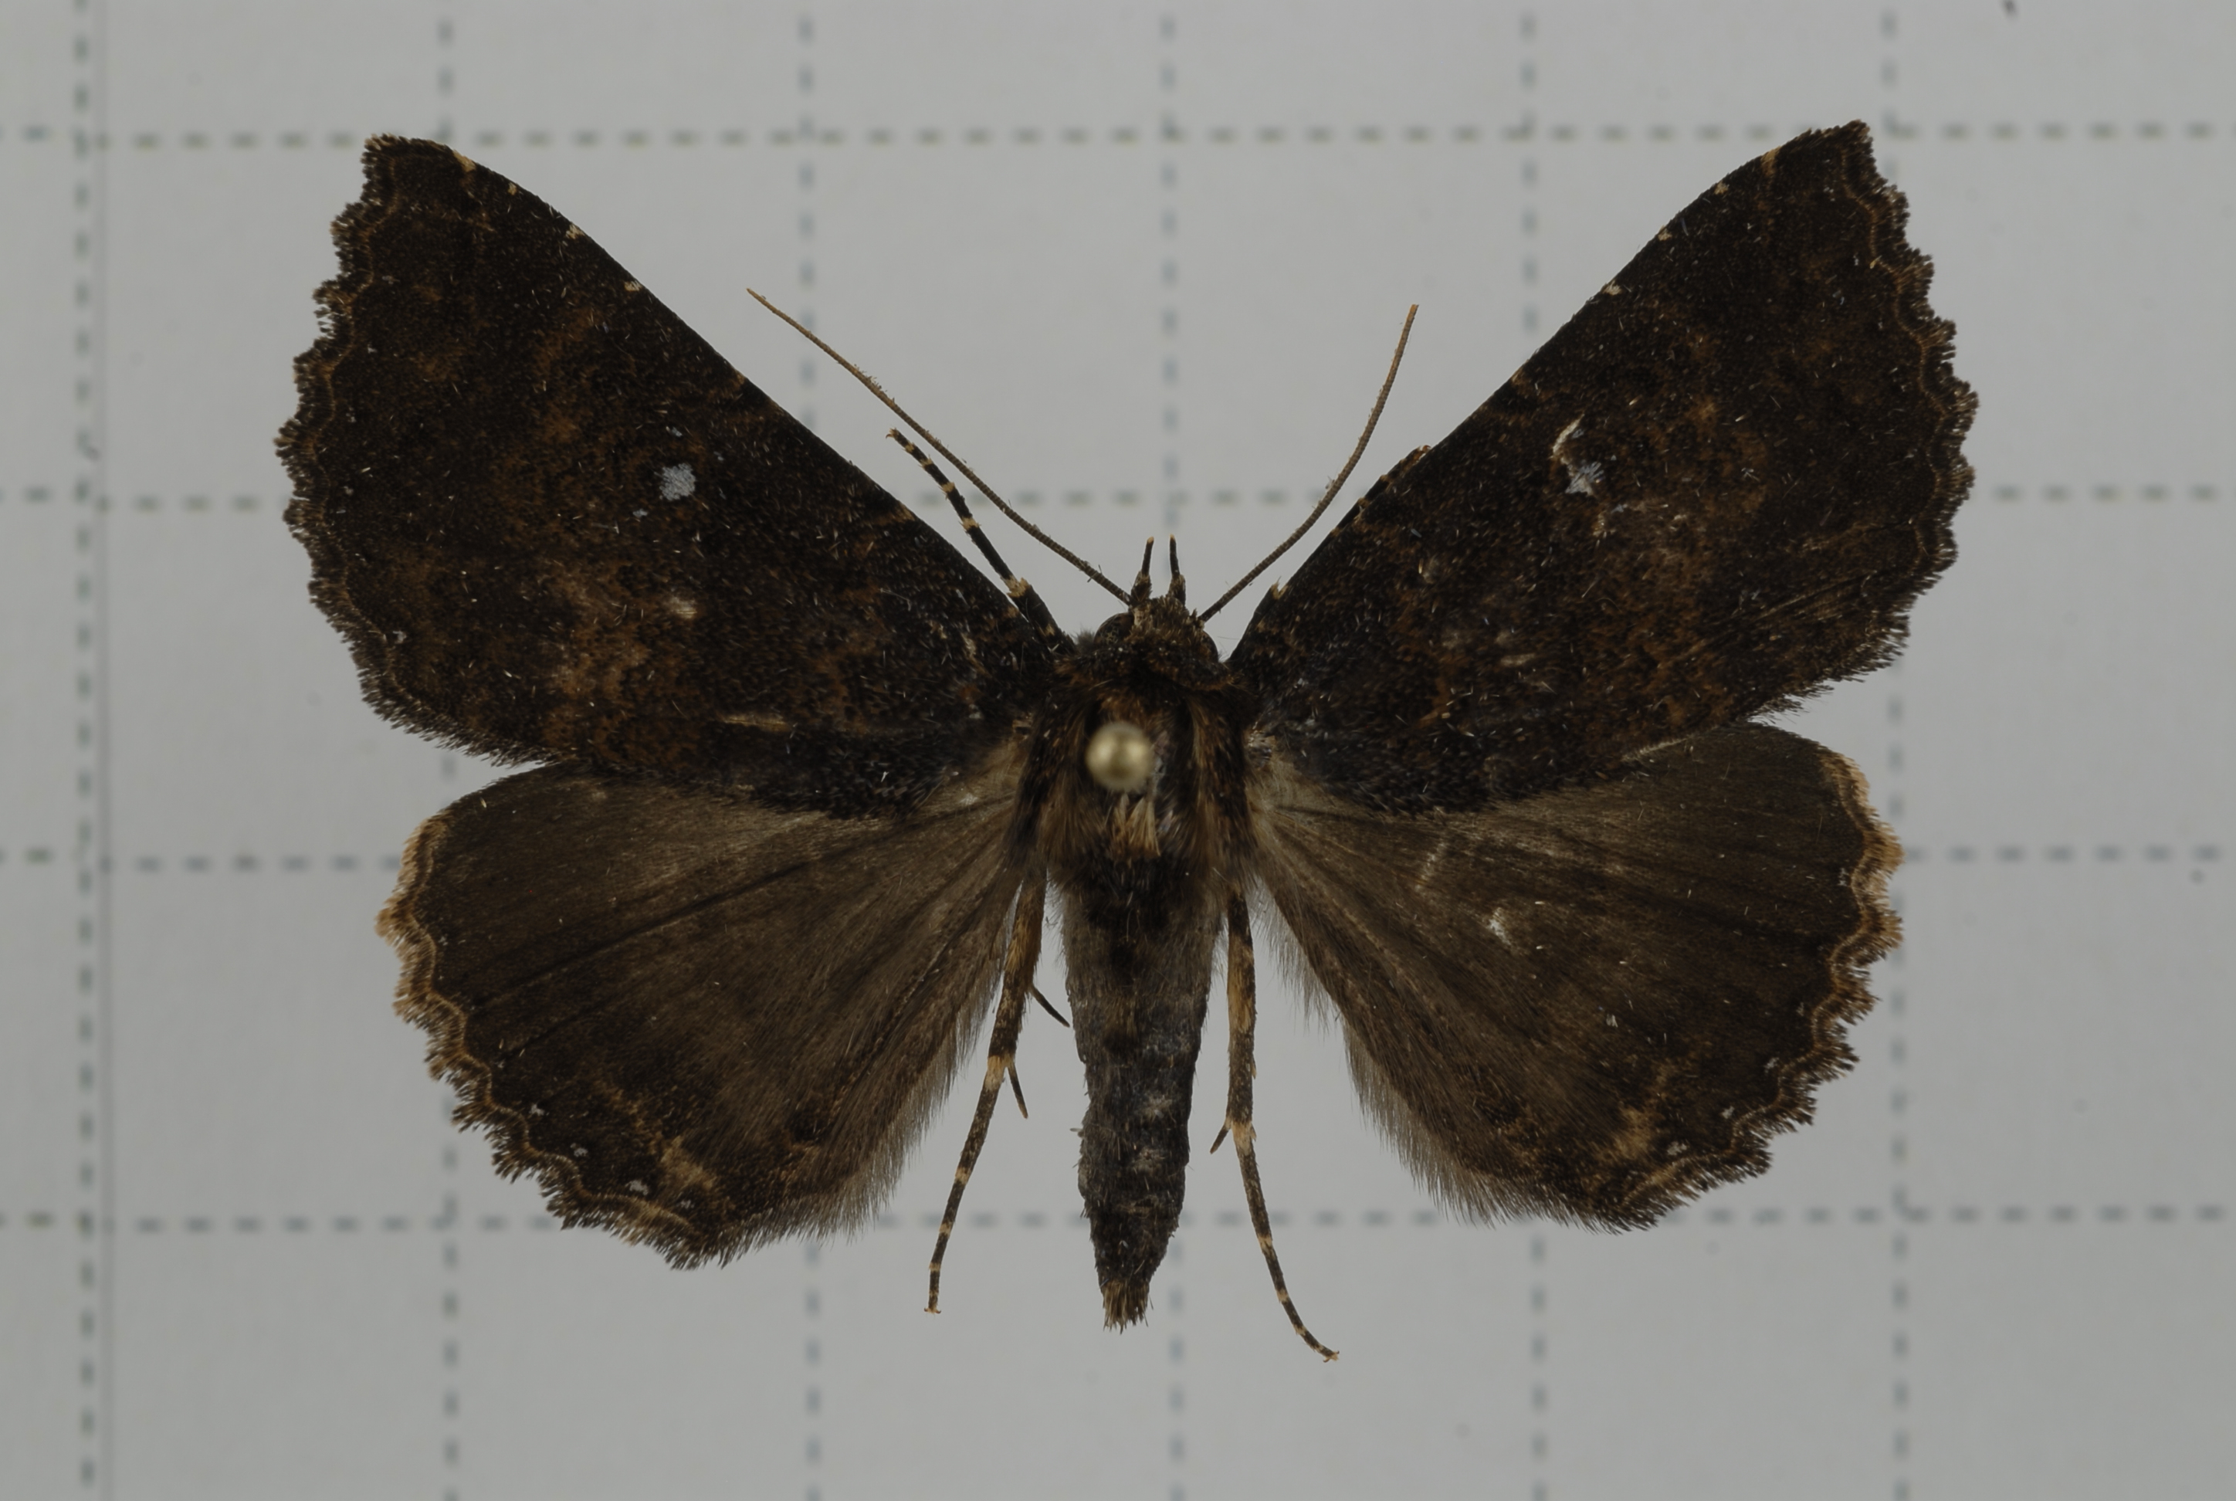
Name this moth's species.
Hypersypnoides submarginata submarginata
